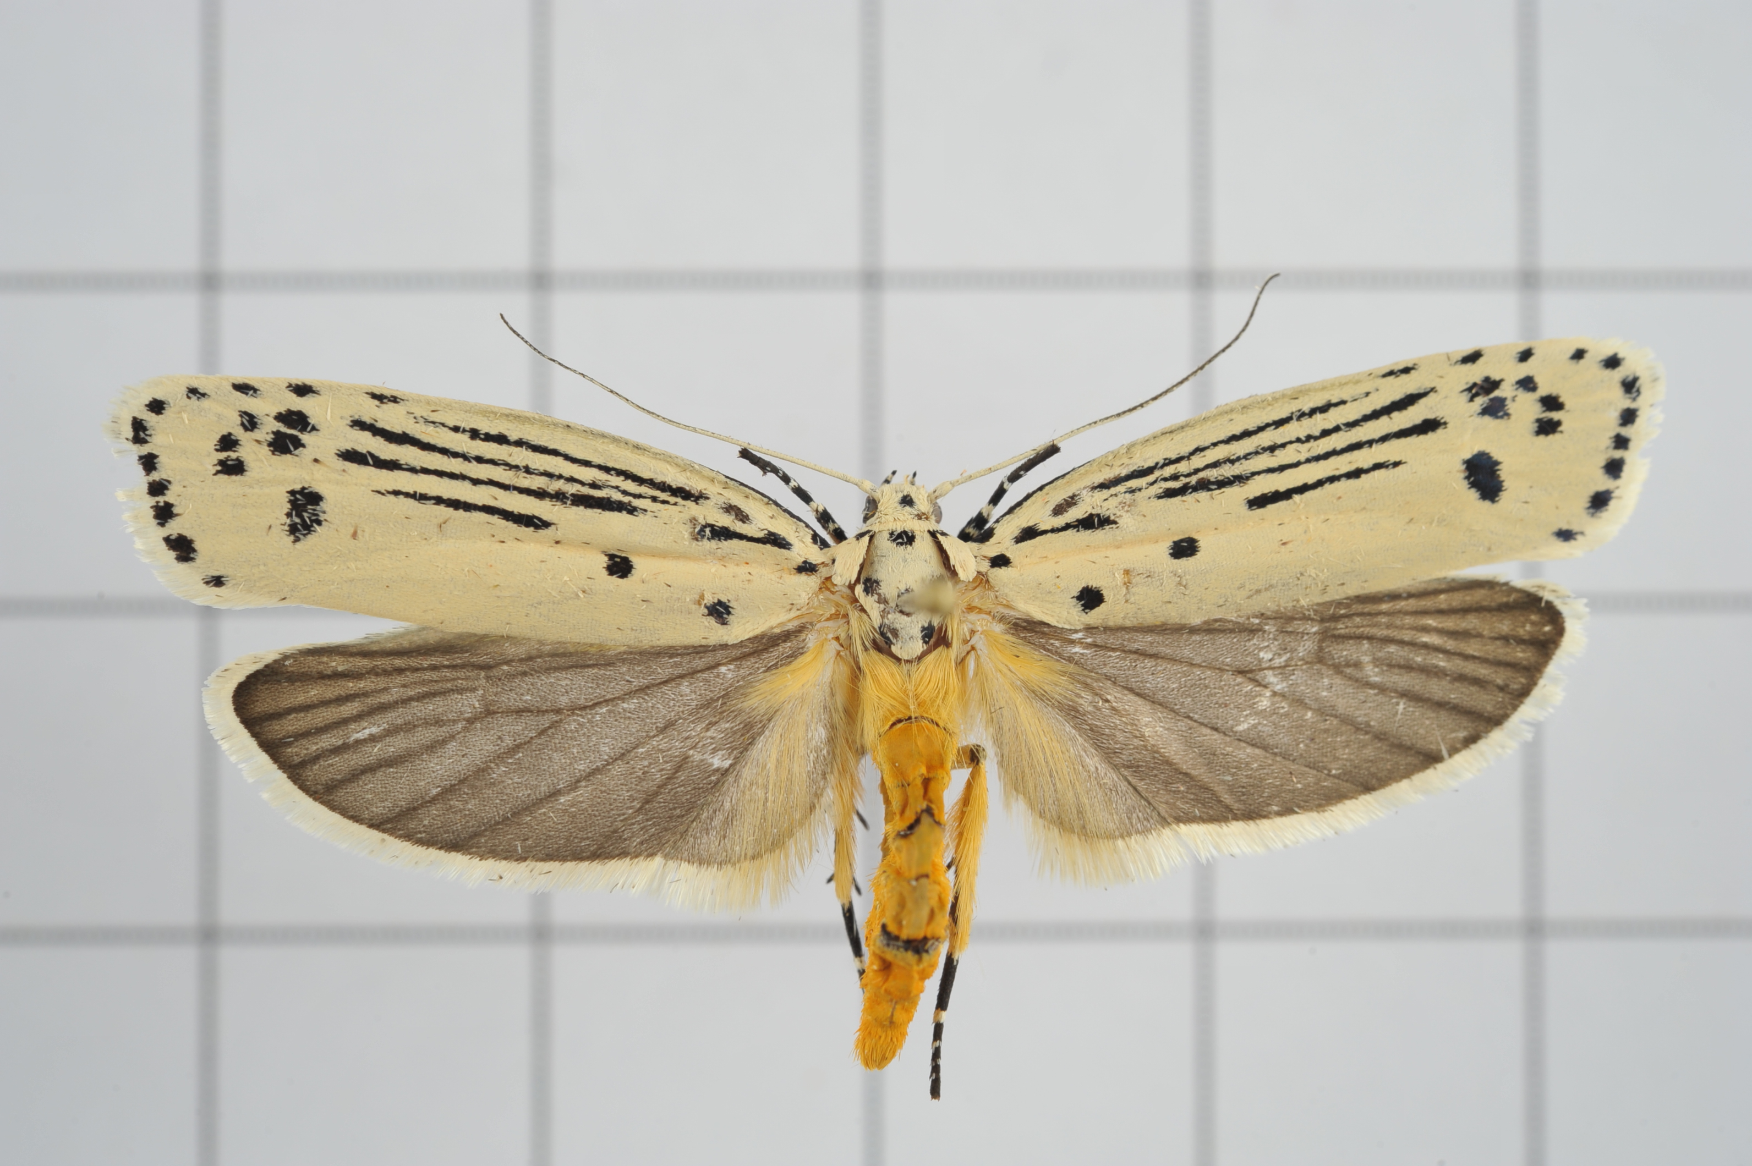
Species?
Ethmia lineatonotella
